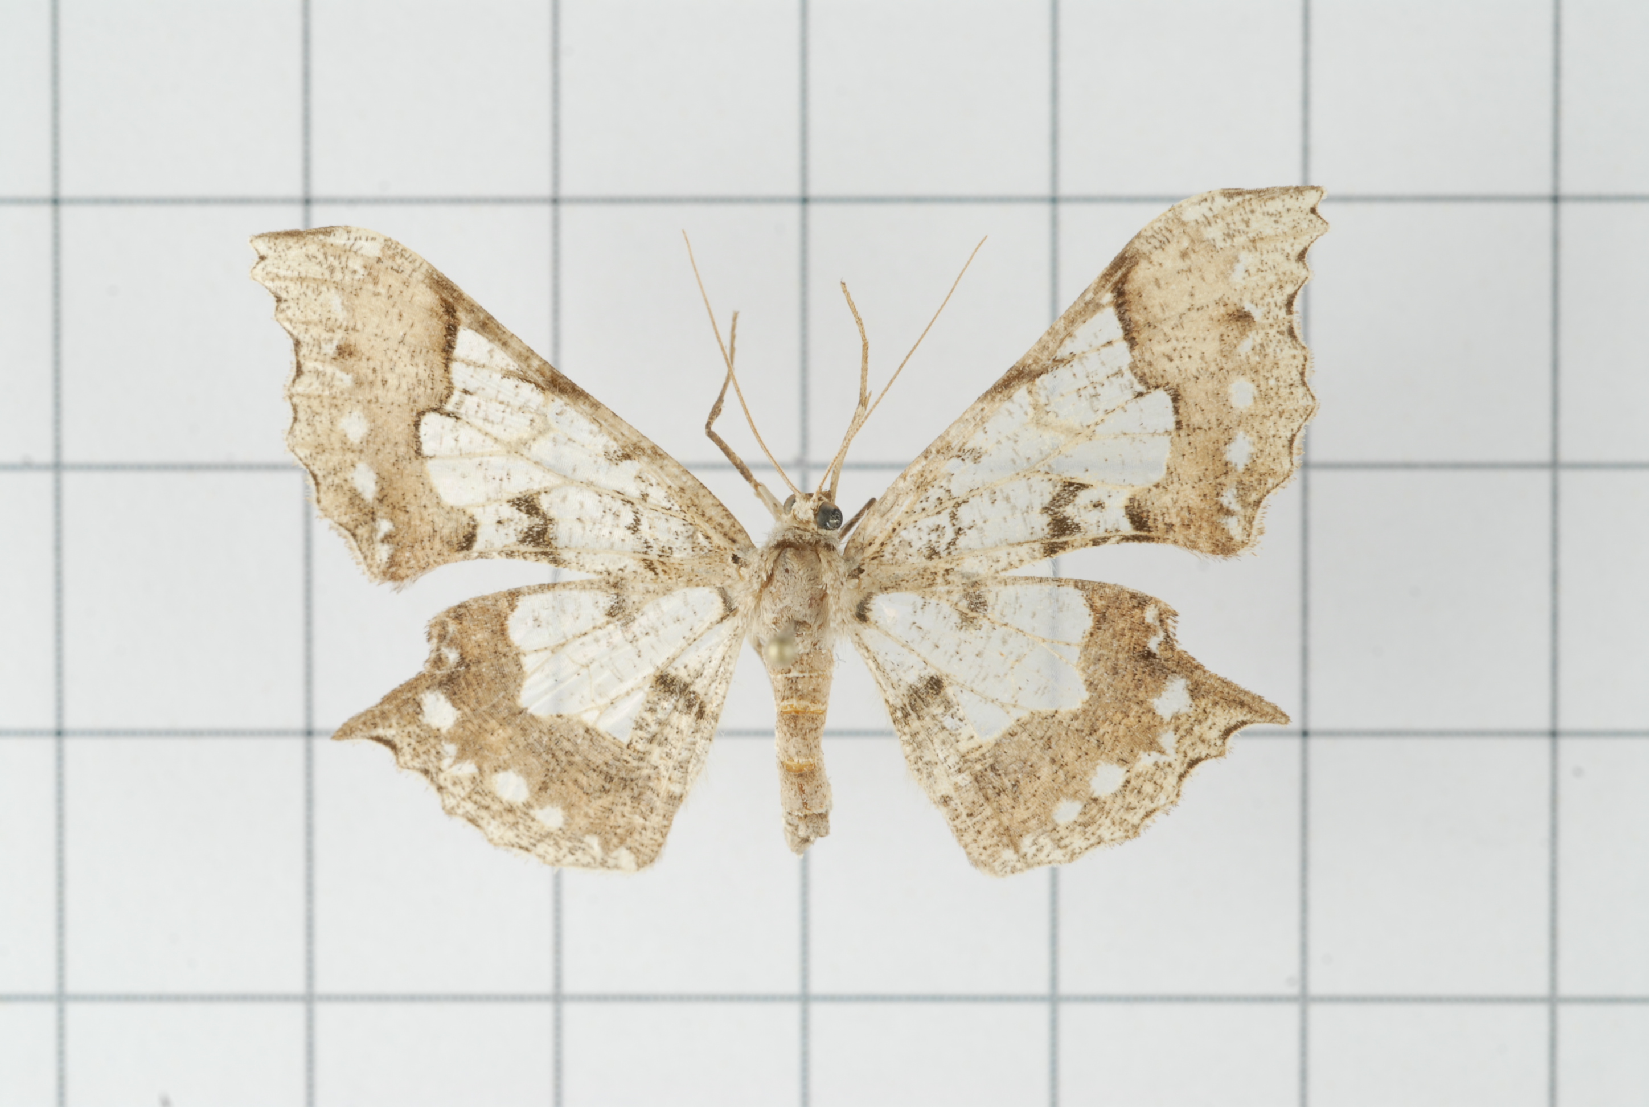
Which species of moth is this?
Krananda semihyalina
